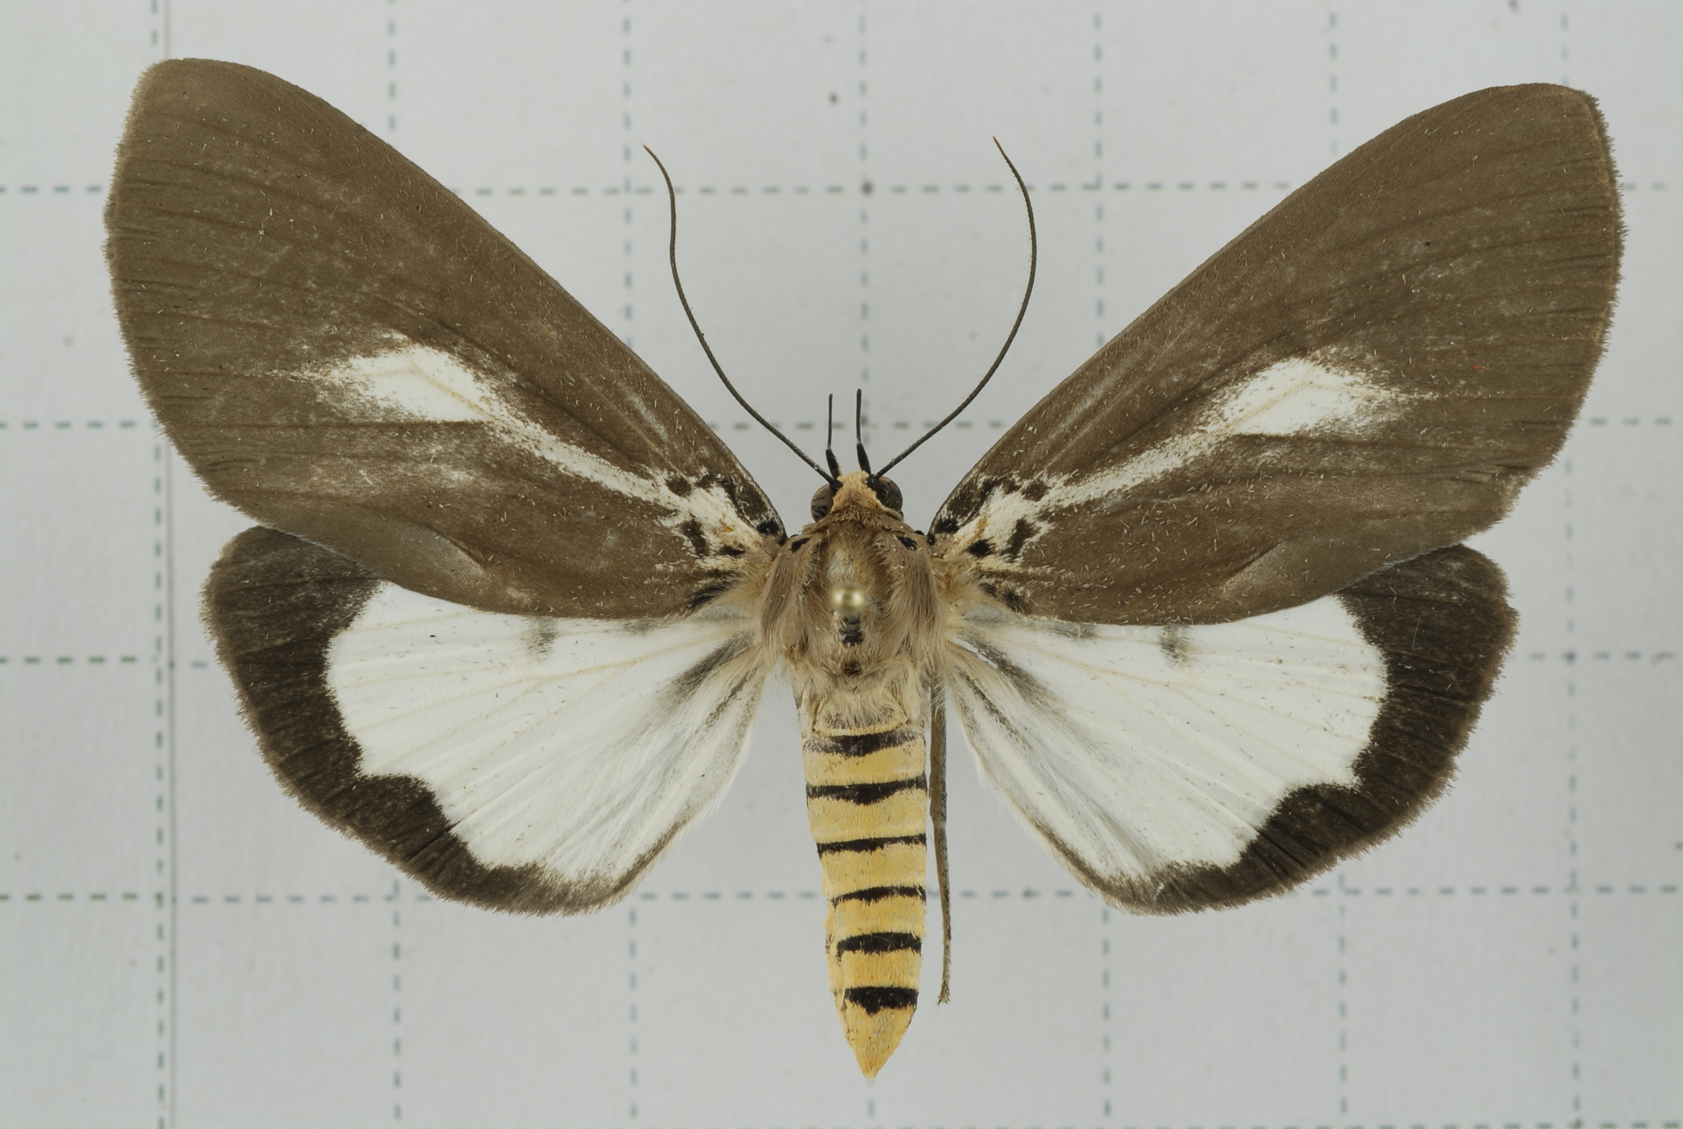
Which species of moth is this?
Asota heliconia zebrina
